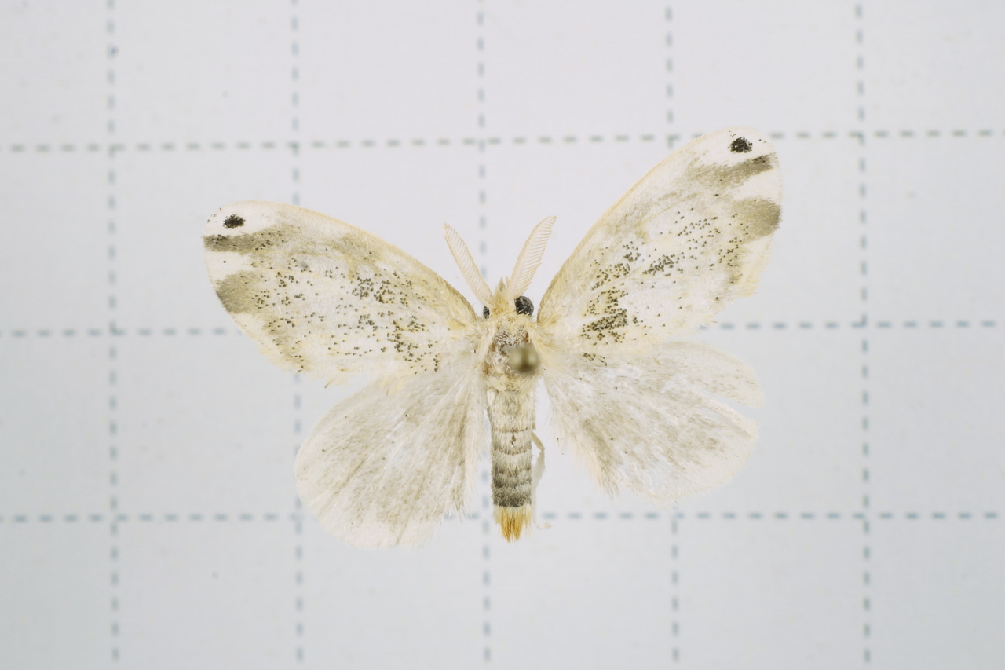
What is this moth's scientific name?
Artaxa kanshireia
